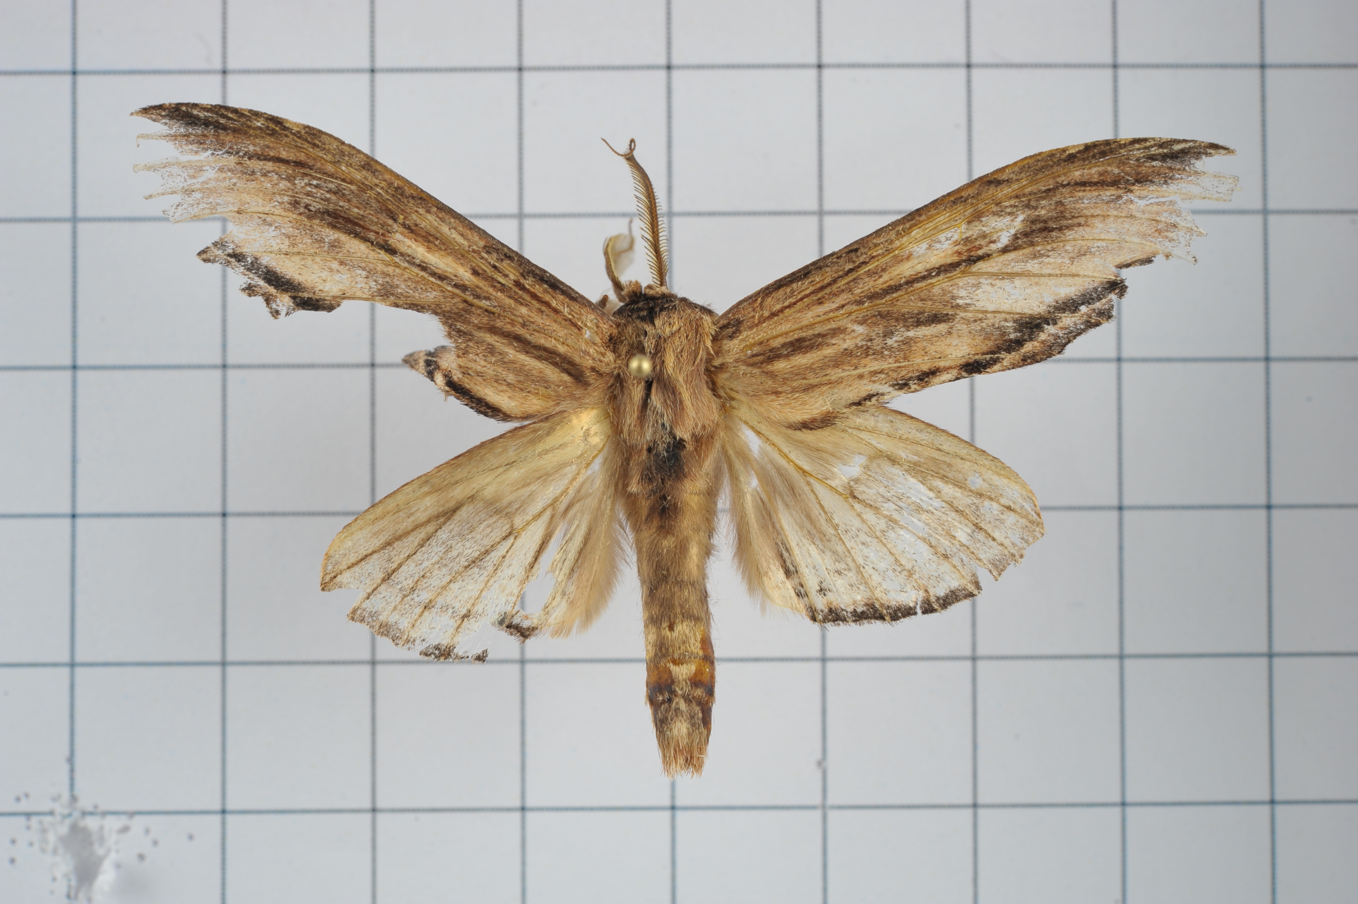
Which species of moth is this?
Rachia lineata
